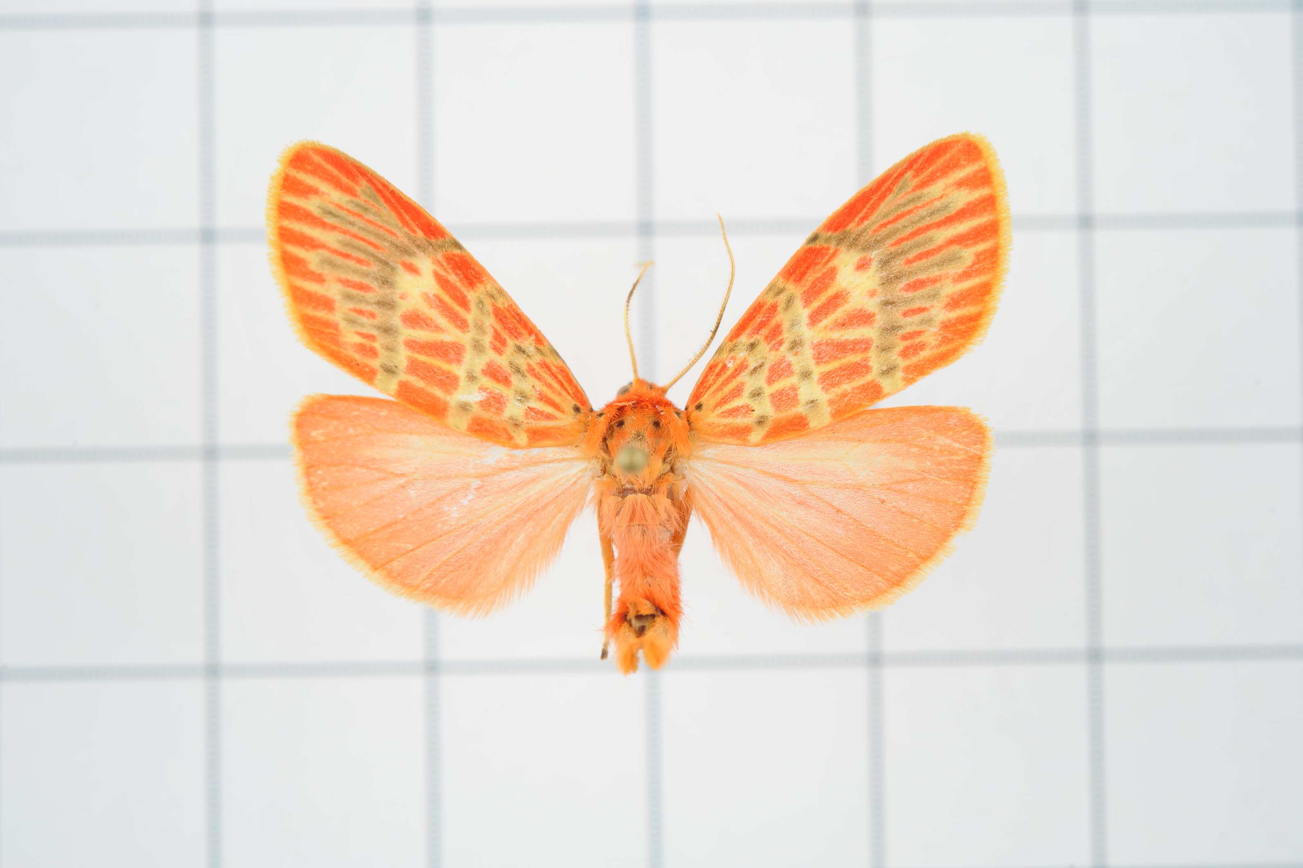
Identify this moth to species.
Barsine sauteri
